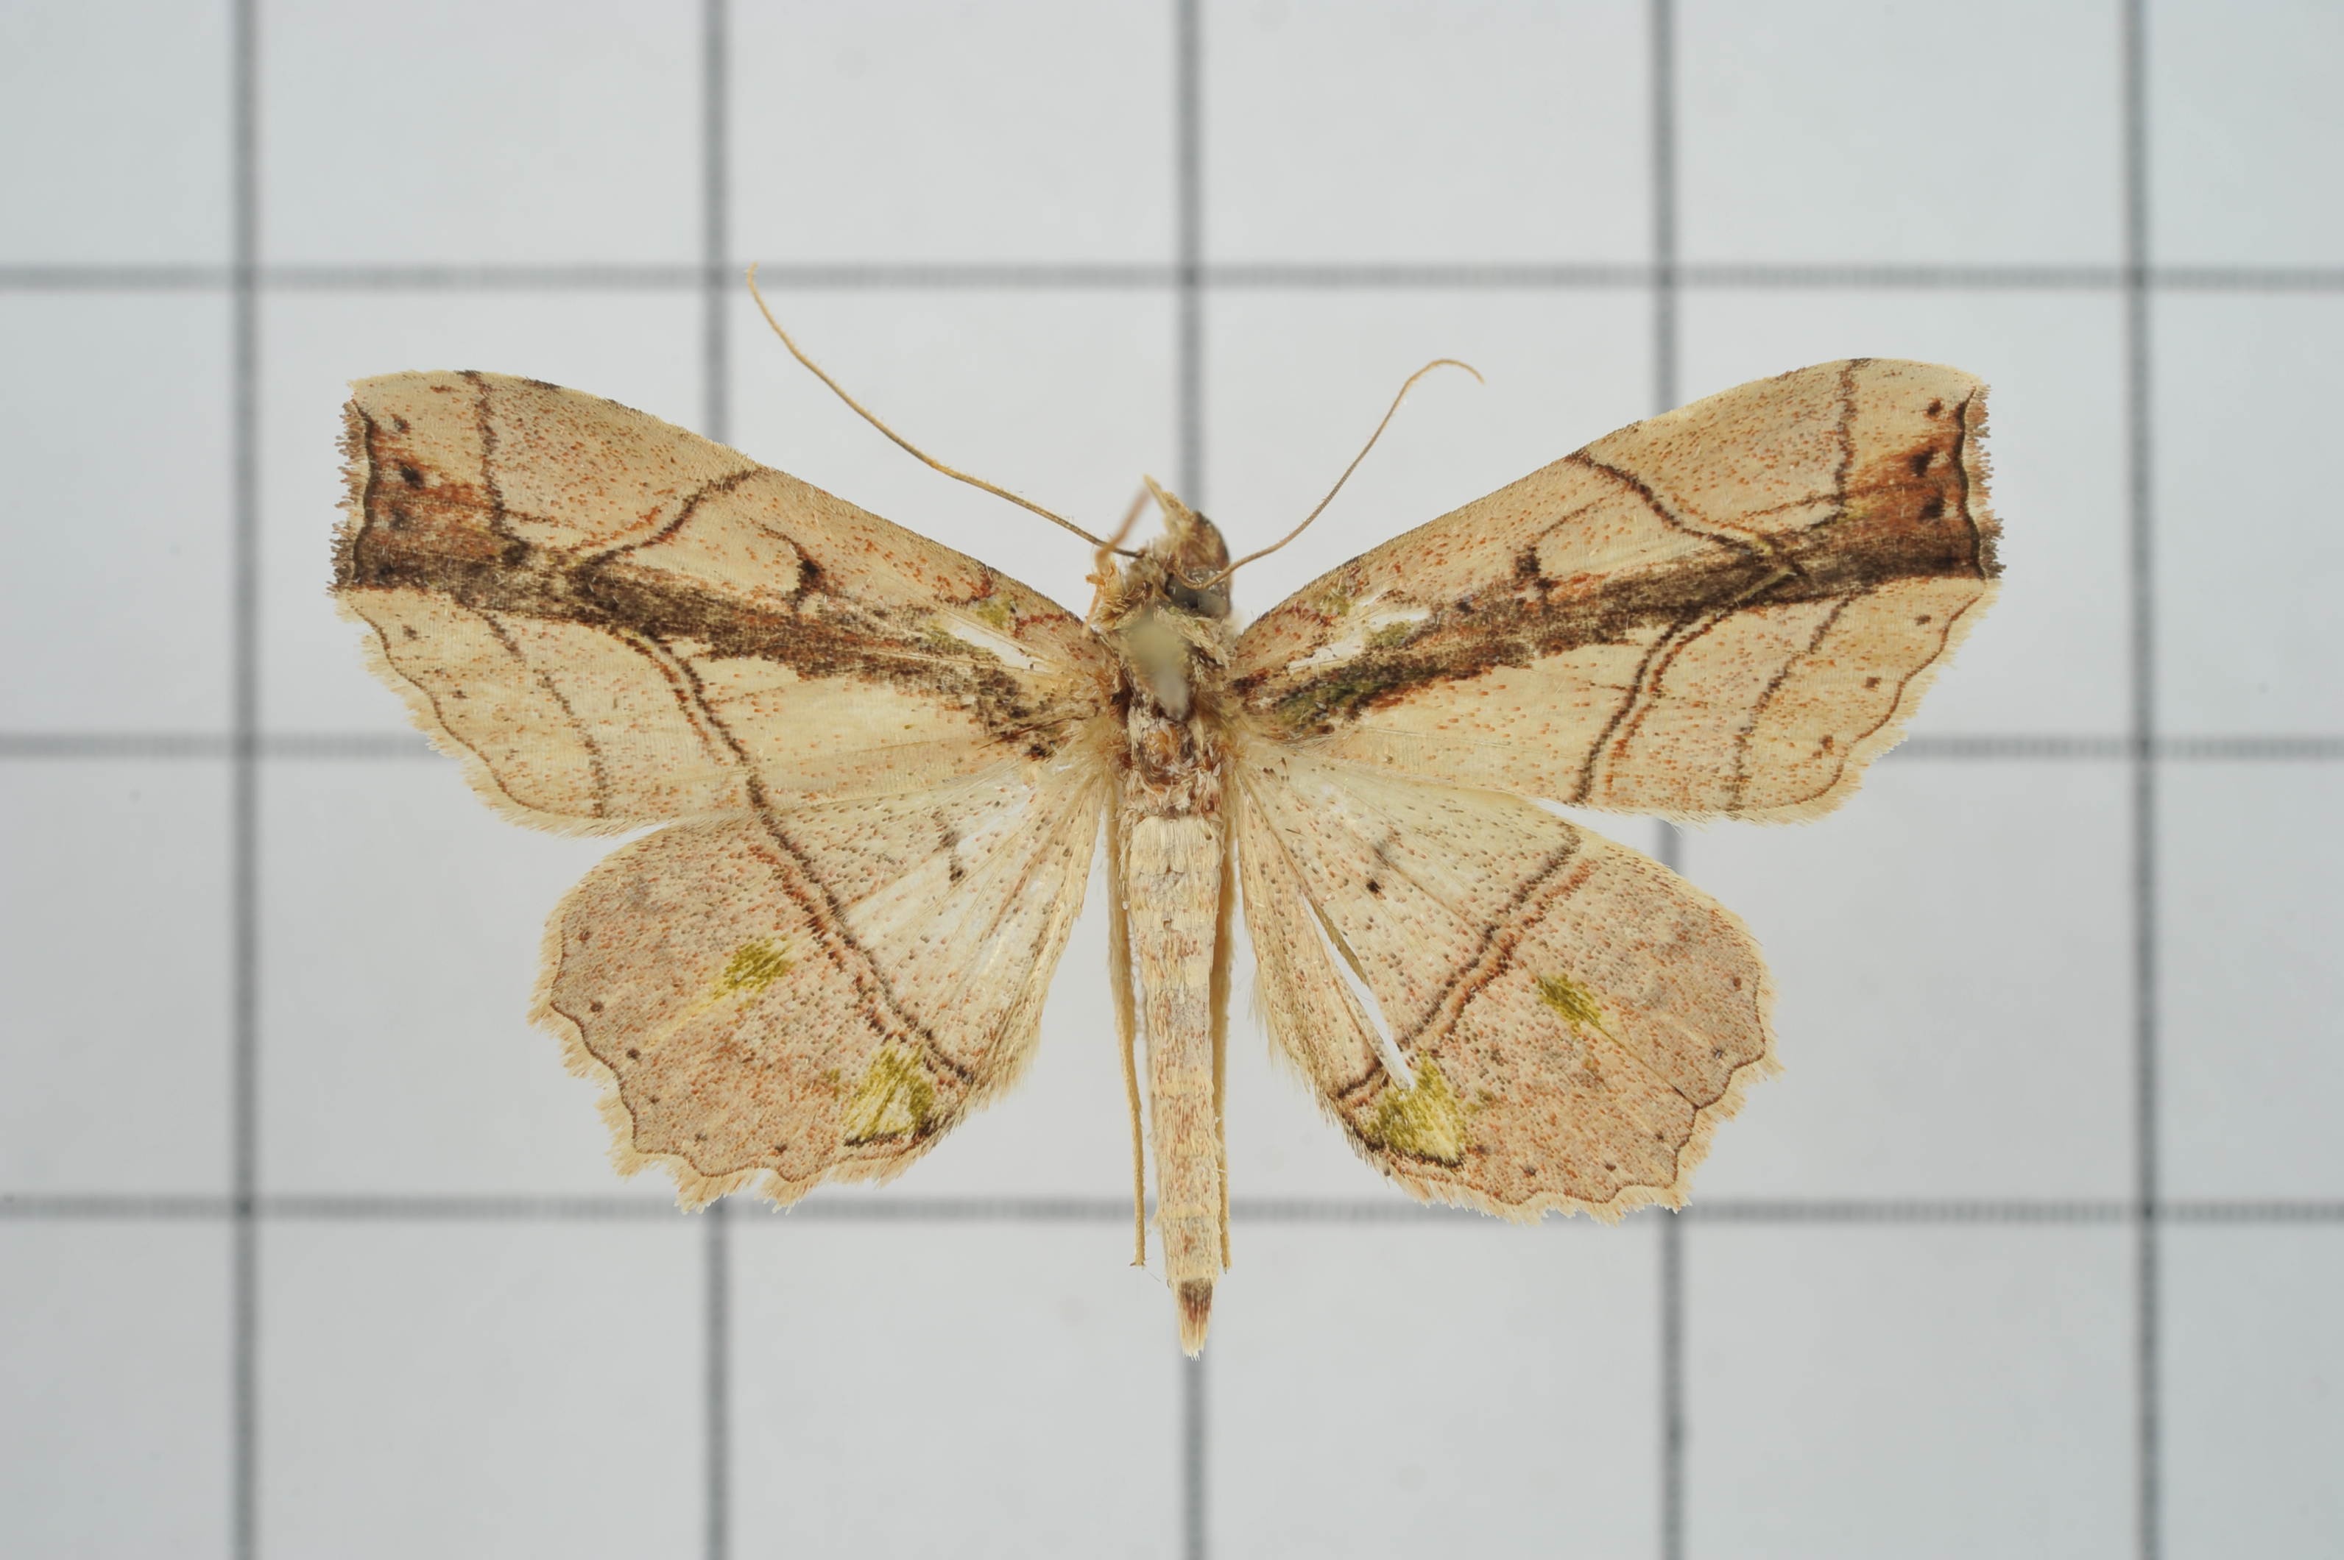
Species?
Tamba lala
